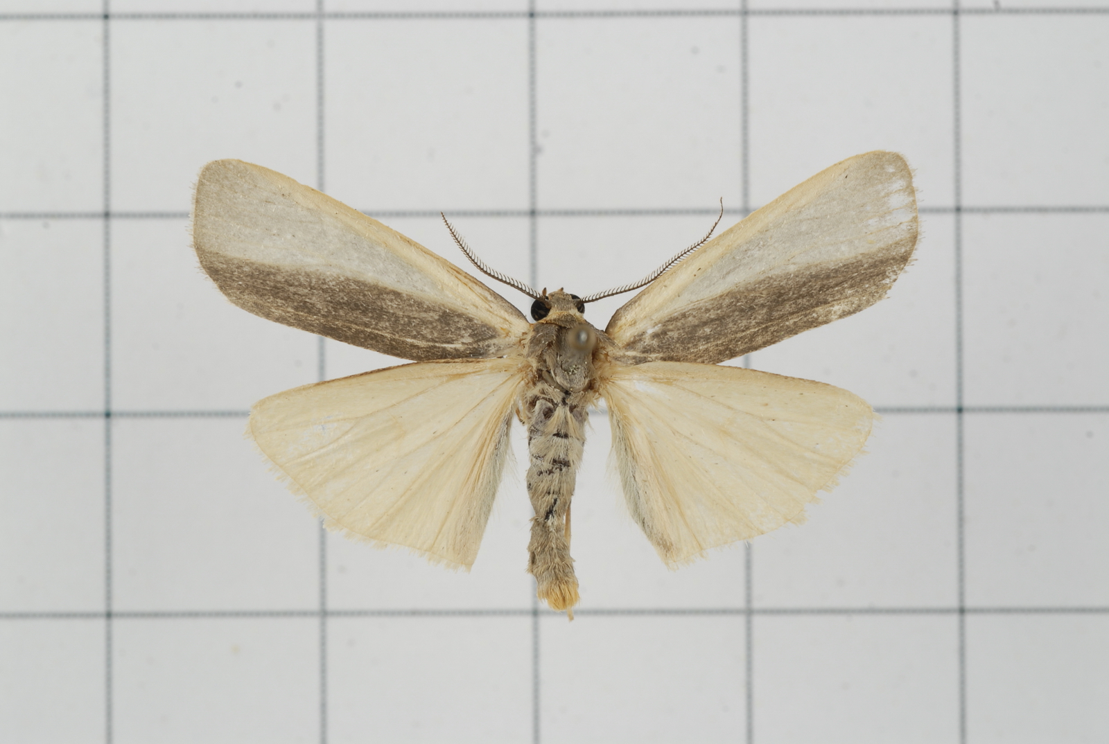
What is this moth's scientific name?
Hesudra divisa
